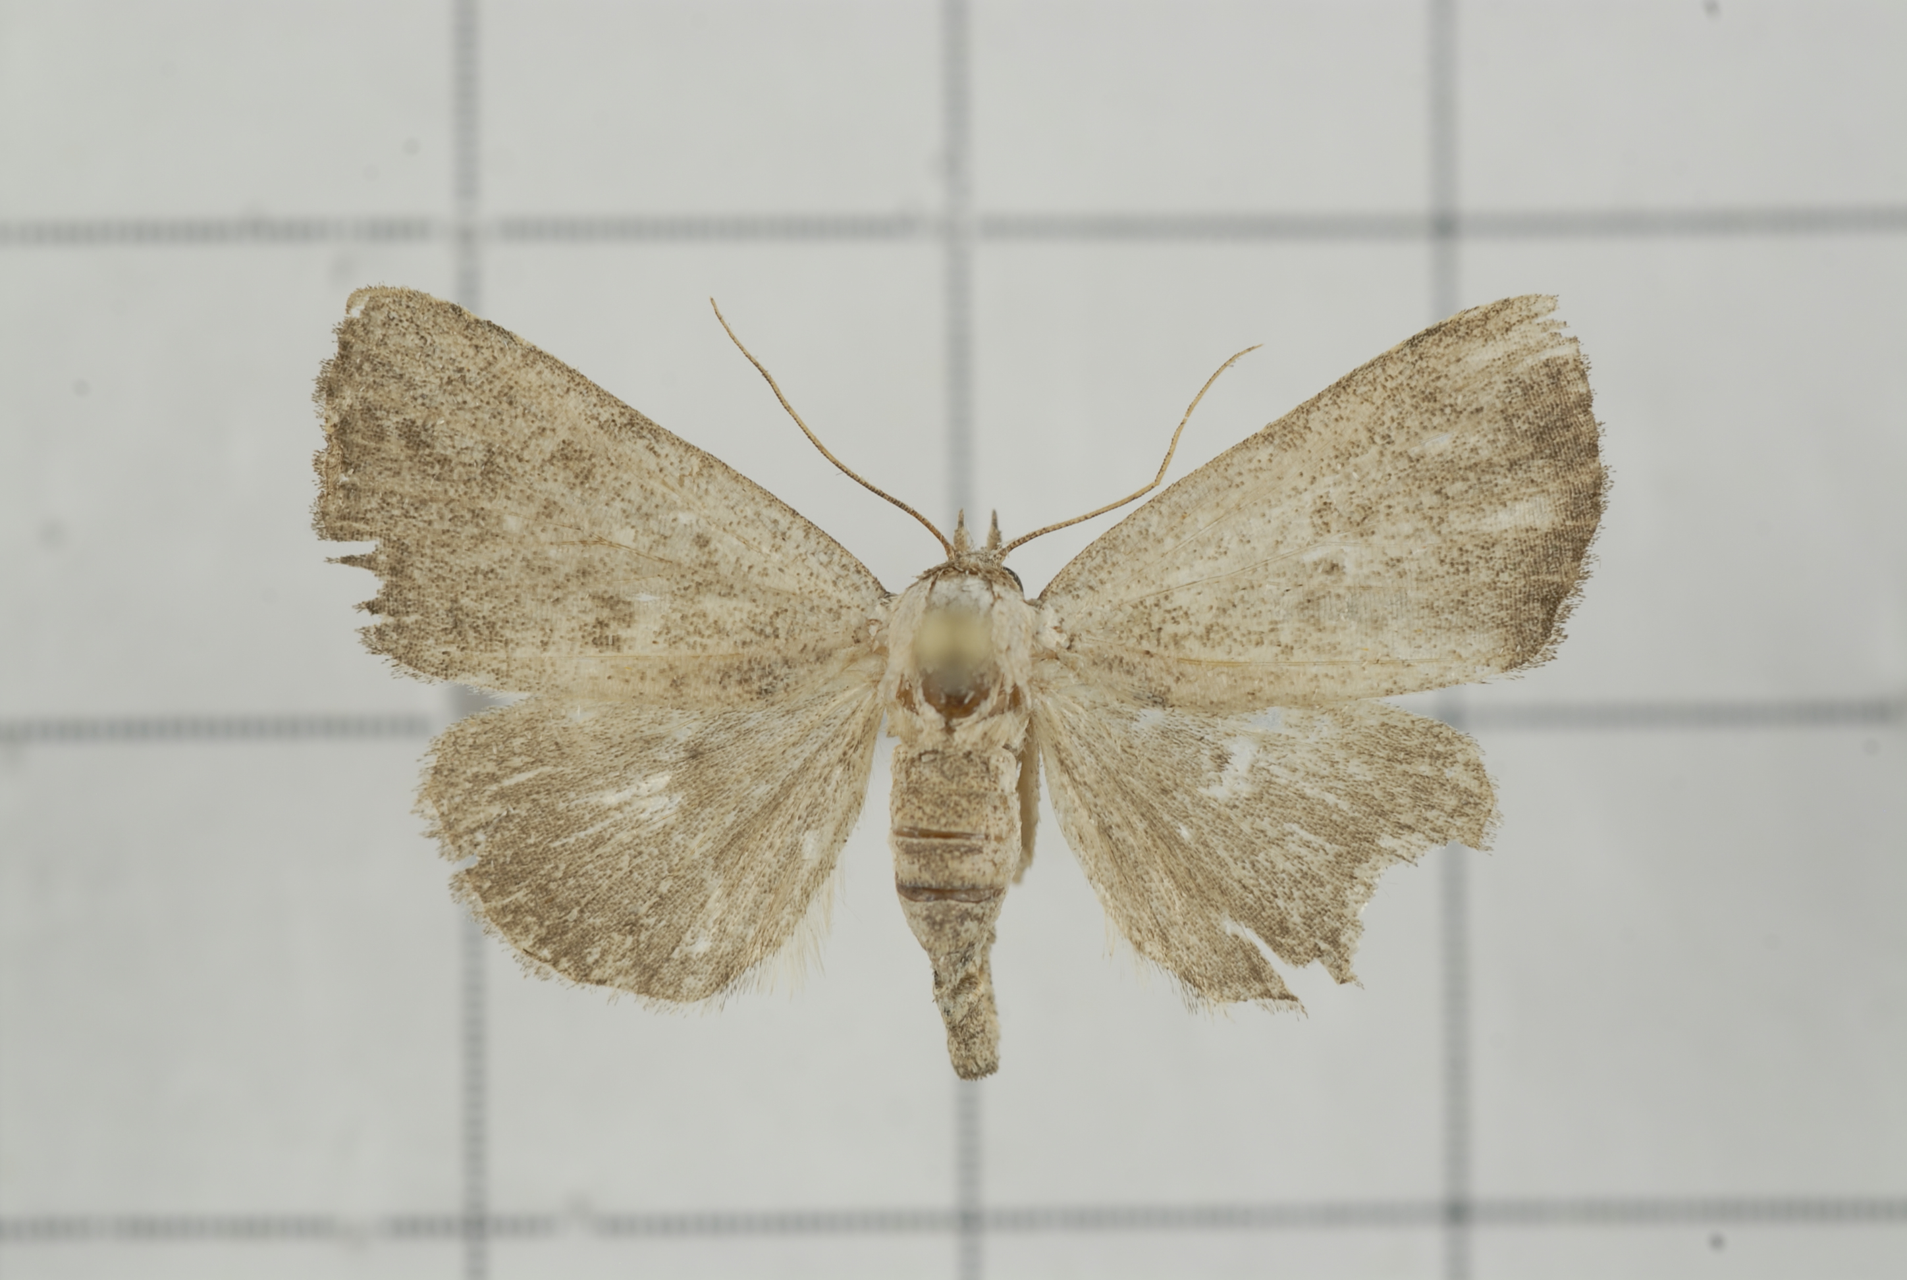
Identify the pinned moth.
Athetis confusa
